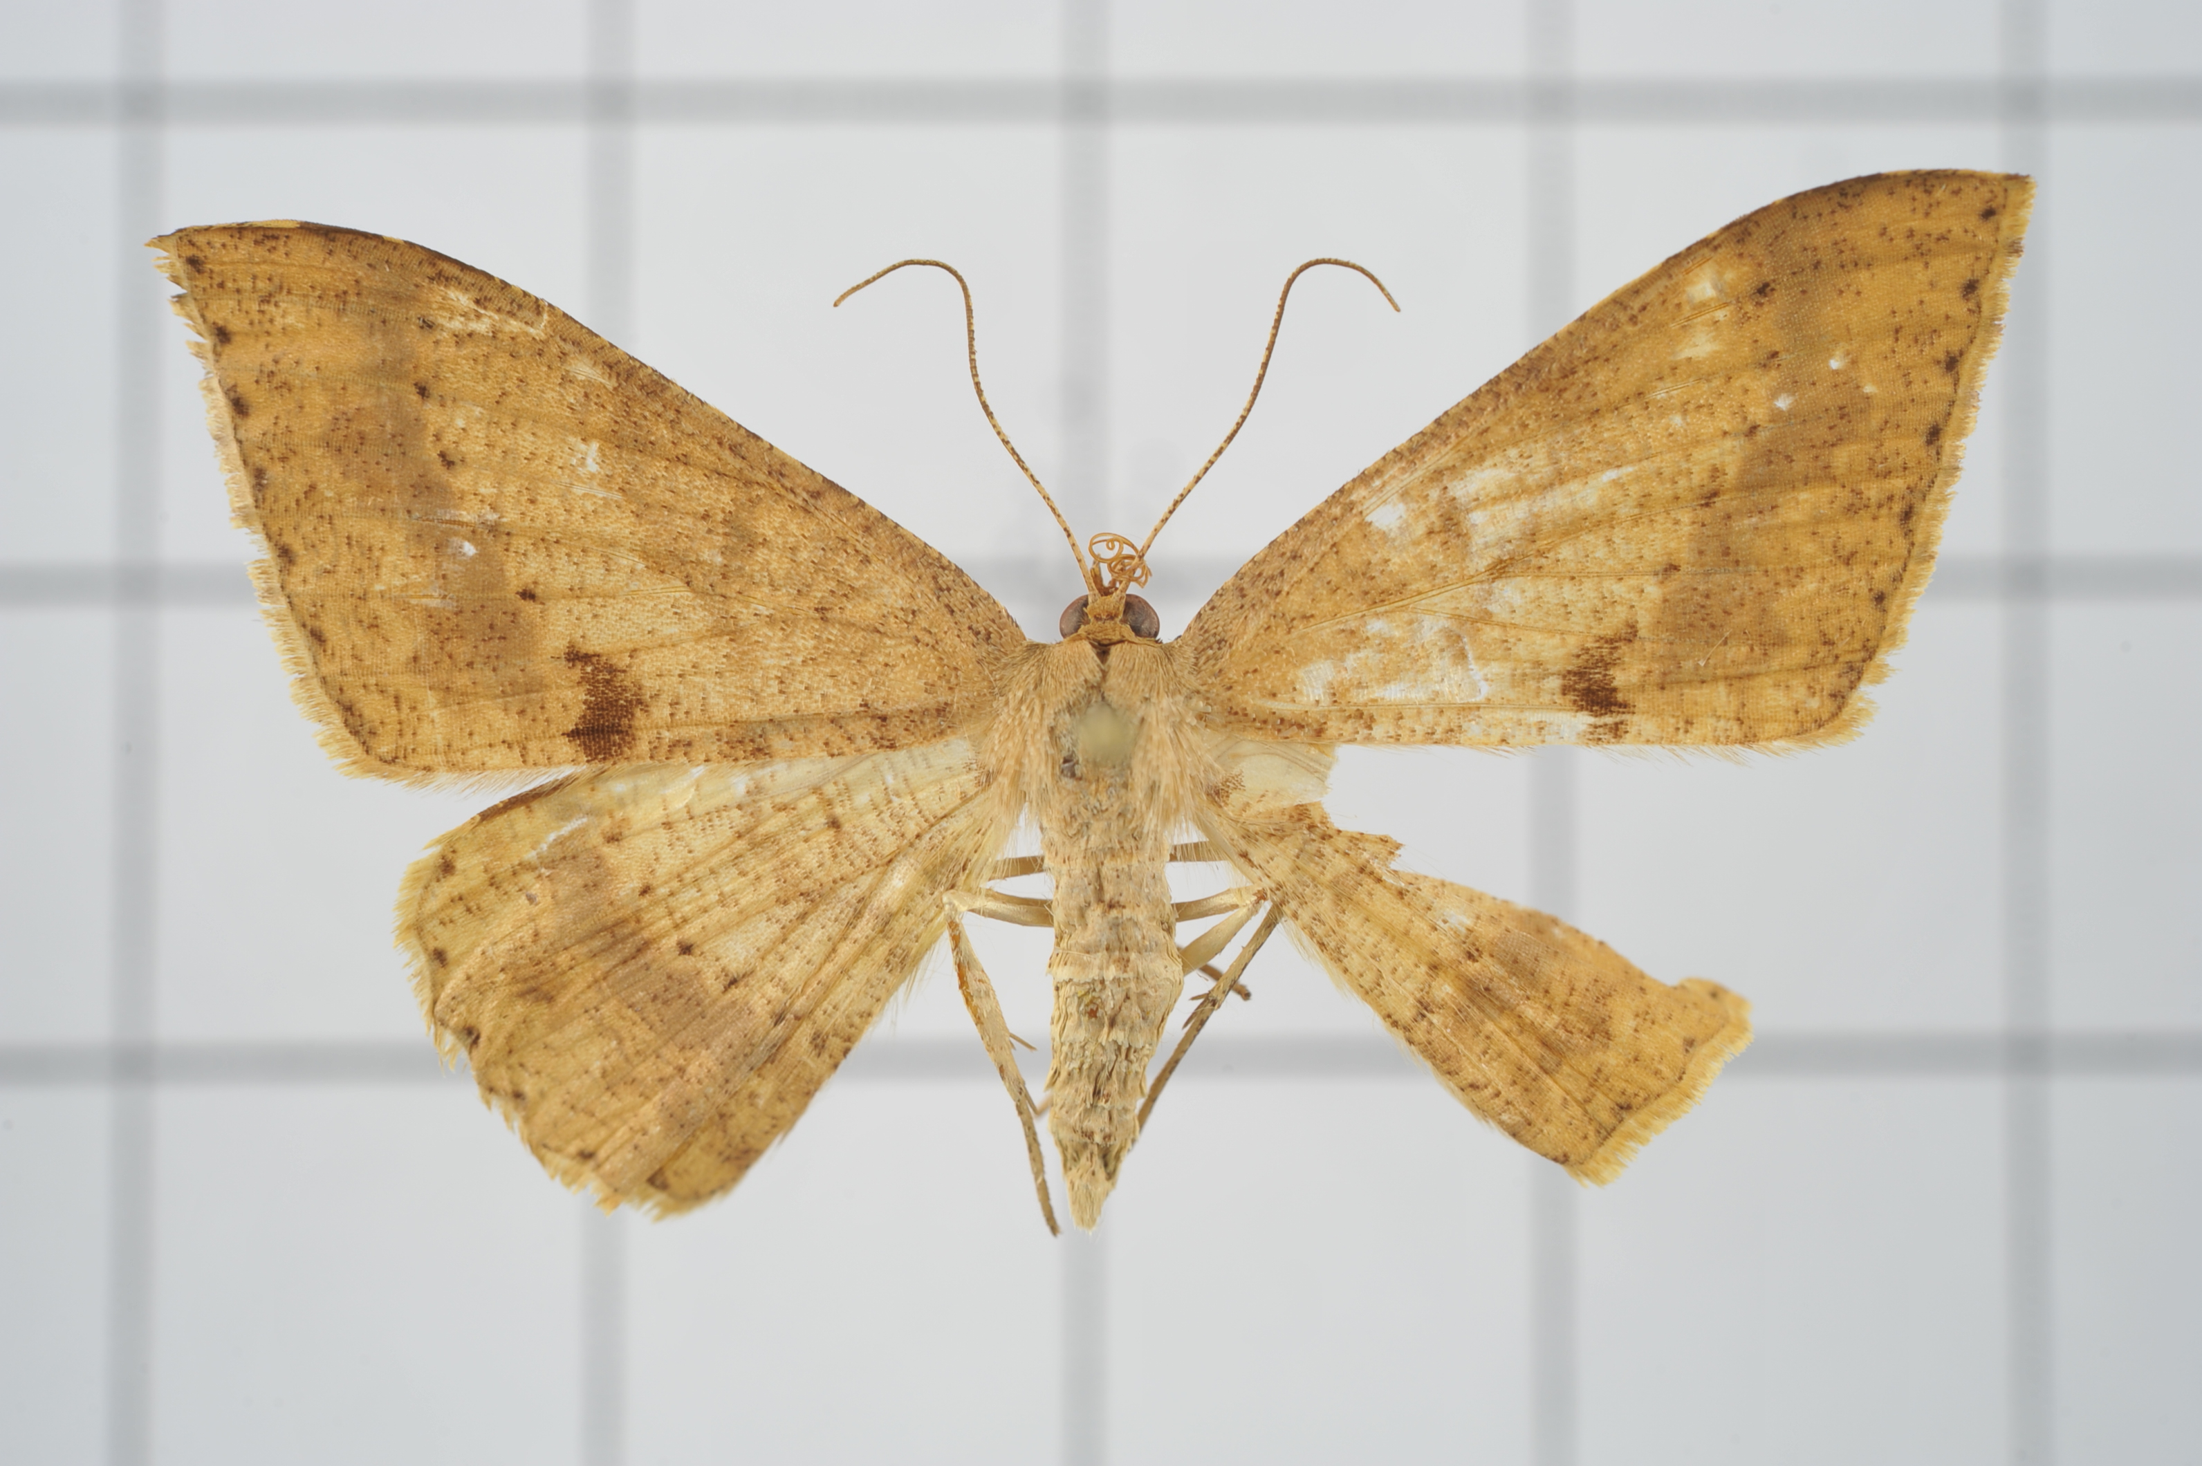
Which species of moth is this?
Luxiaria mitorrhaphes
